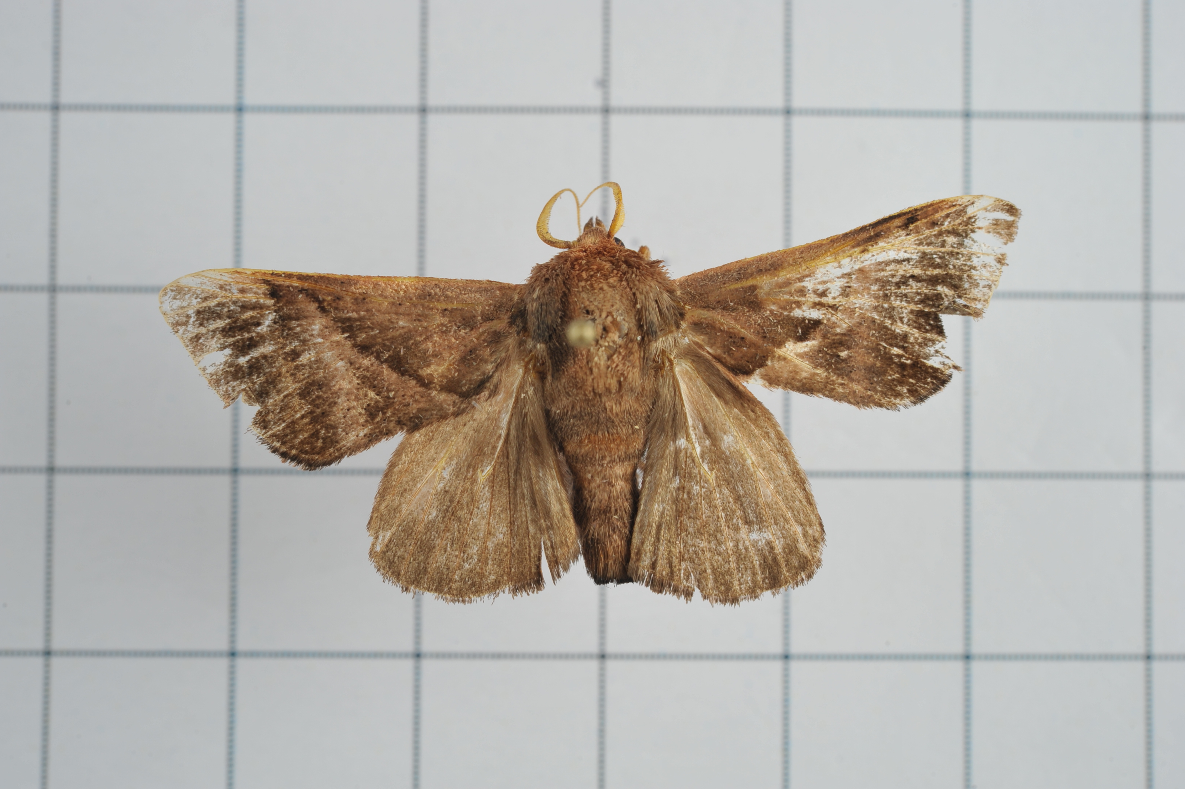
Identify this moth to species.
Setora postornata
